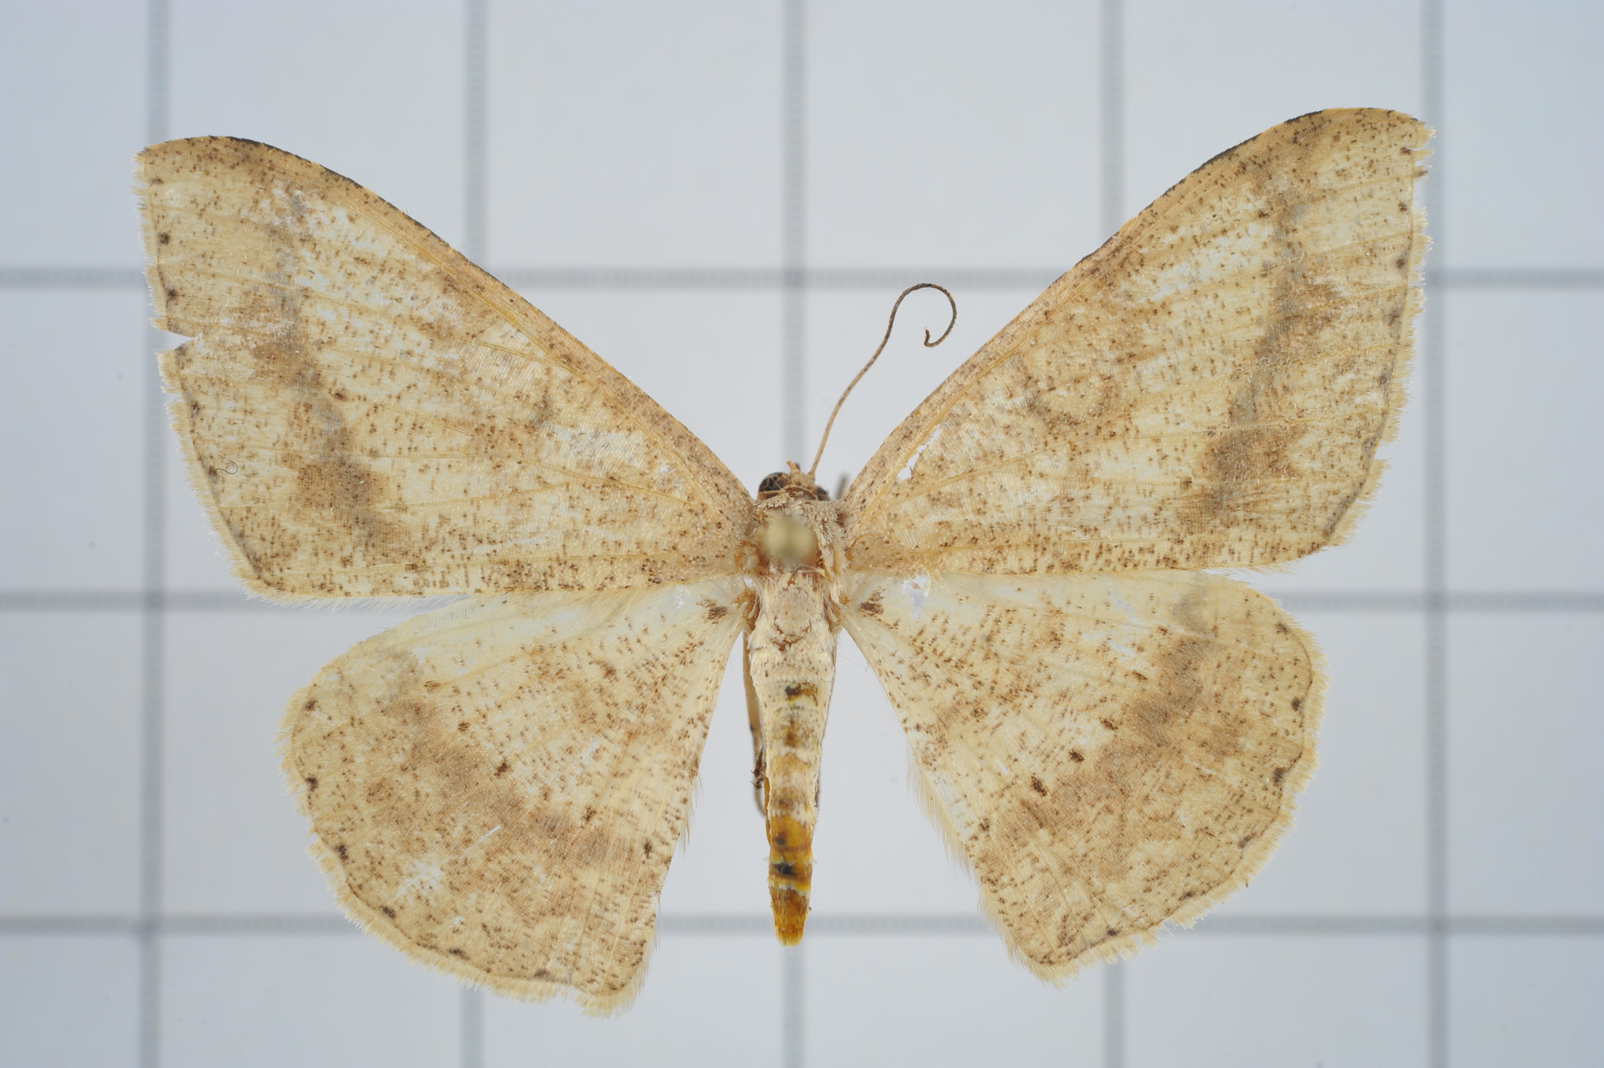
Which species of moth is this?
Luxiaria mitorrhaphes
